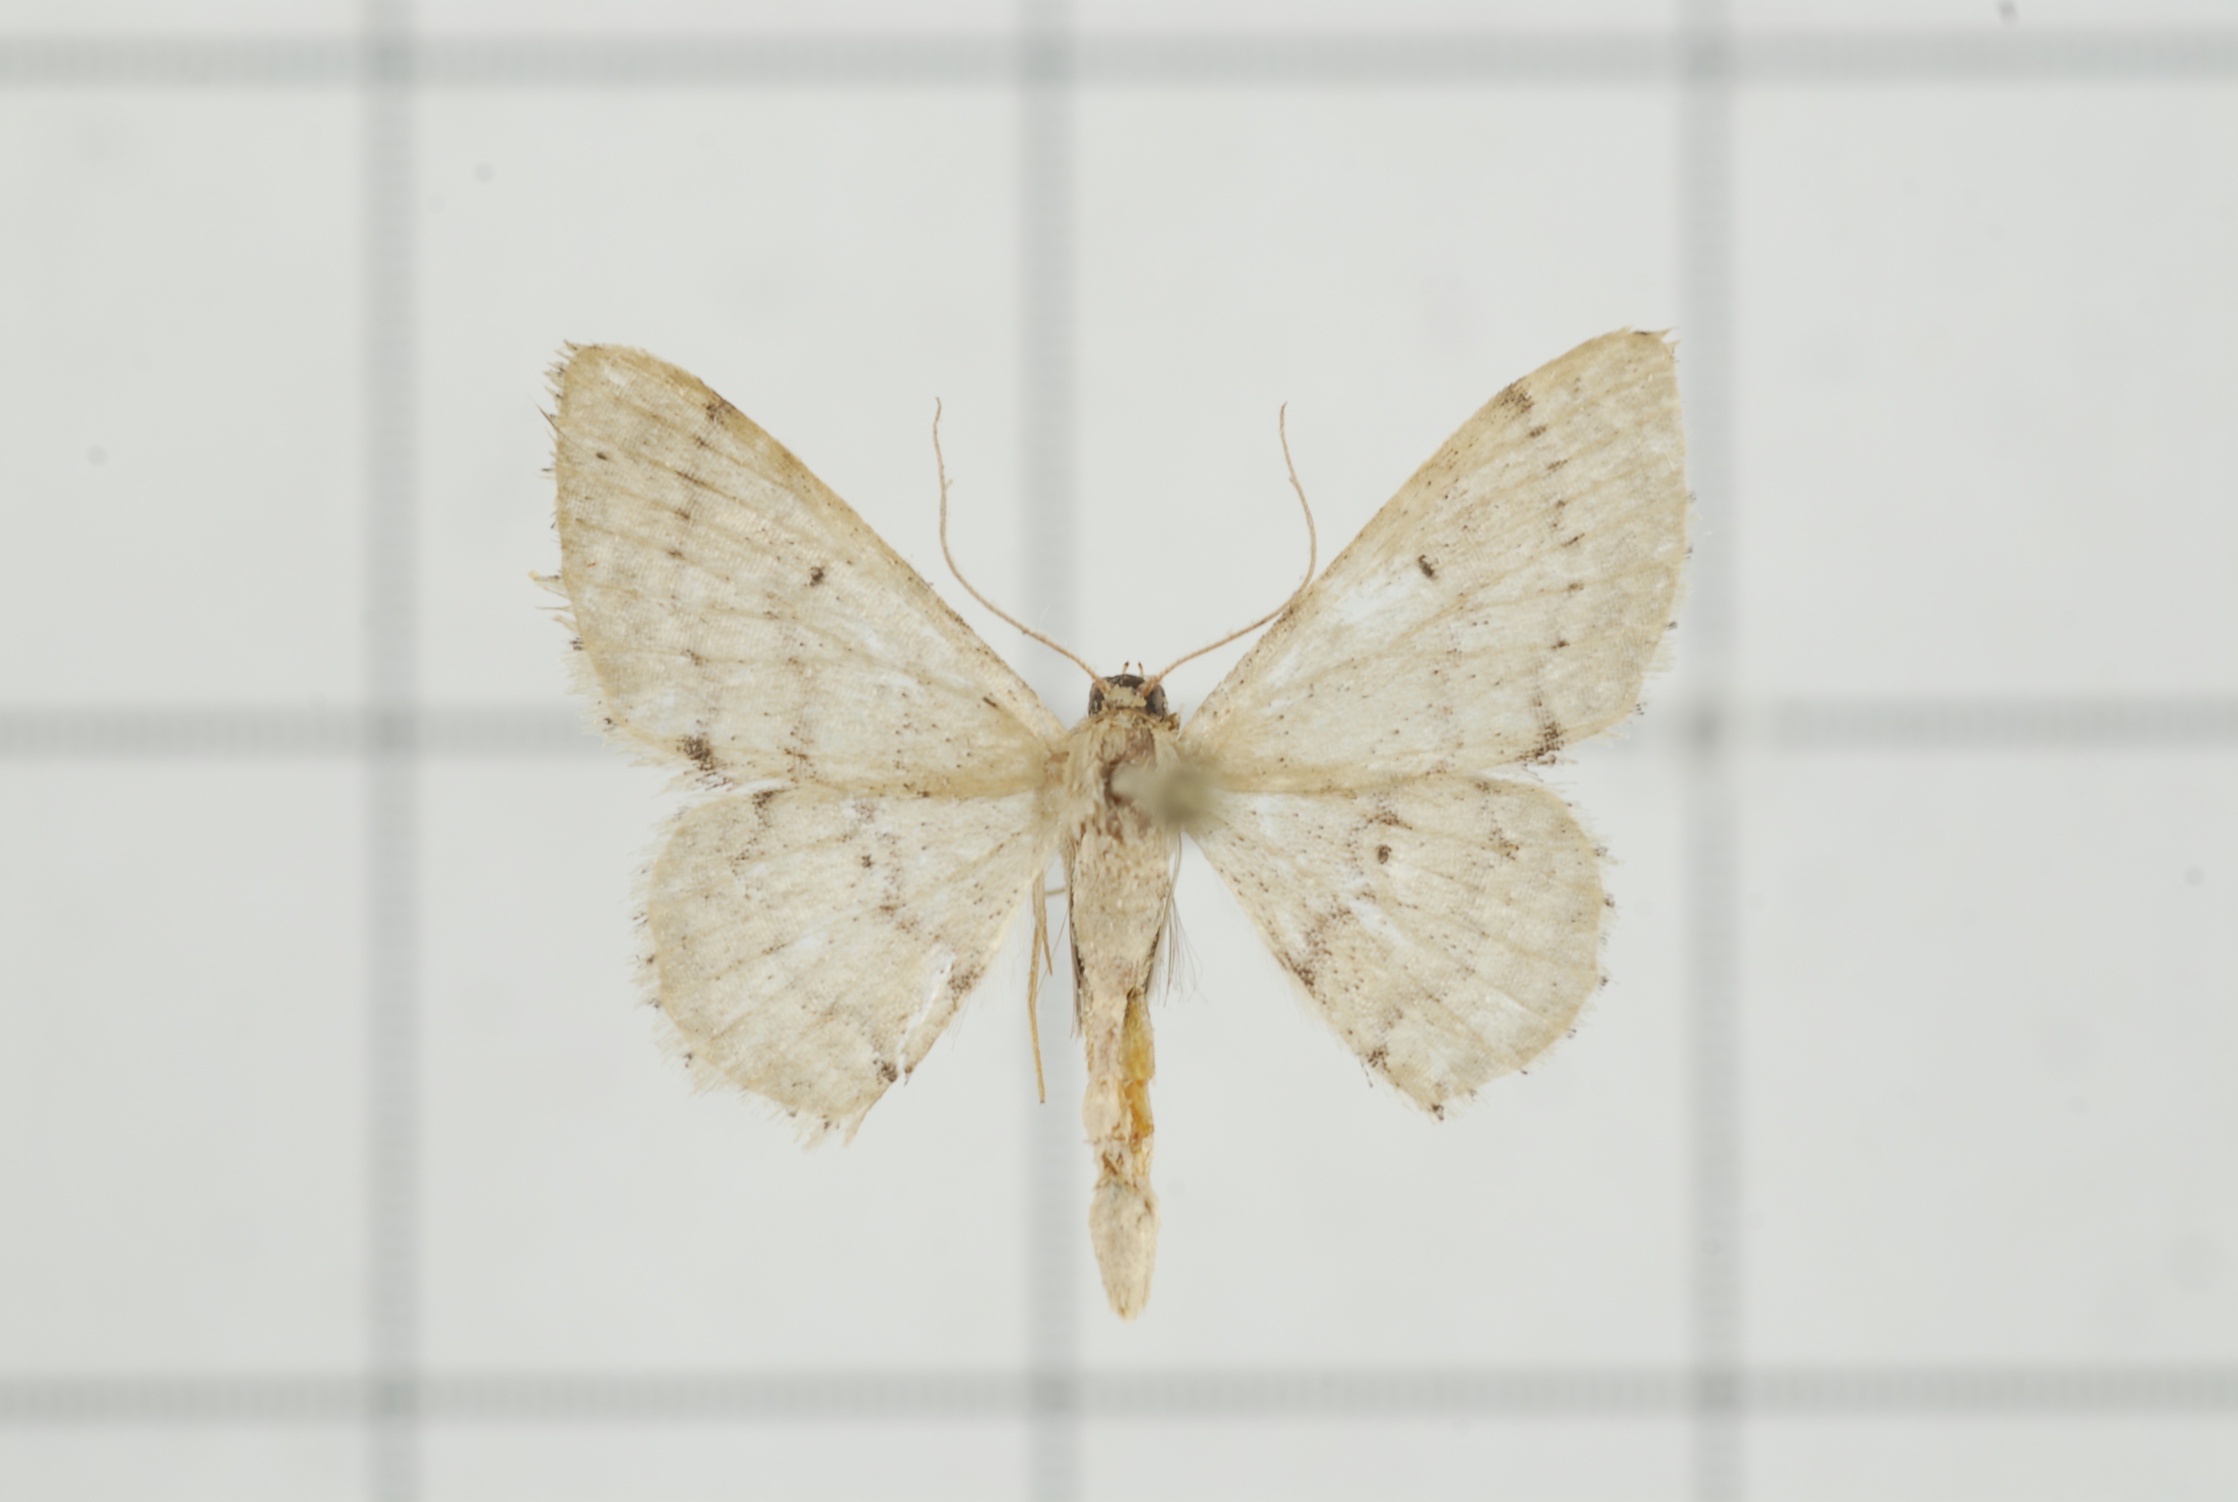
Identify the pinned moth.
Idaea taiwana
